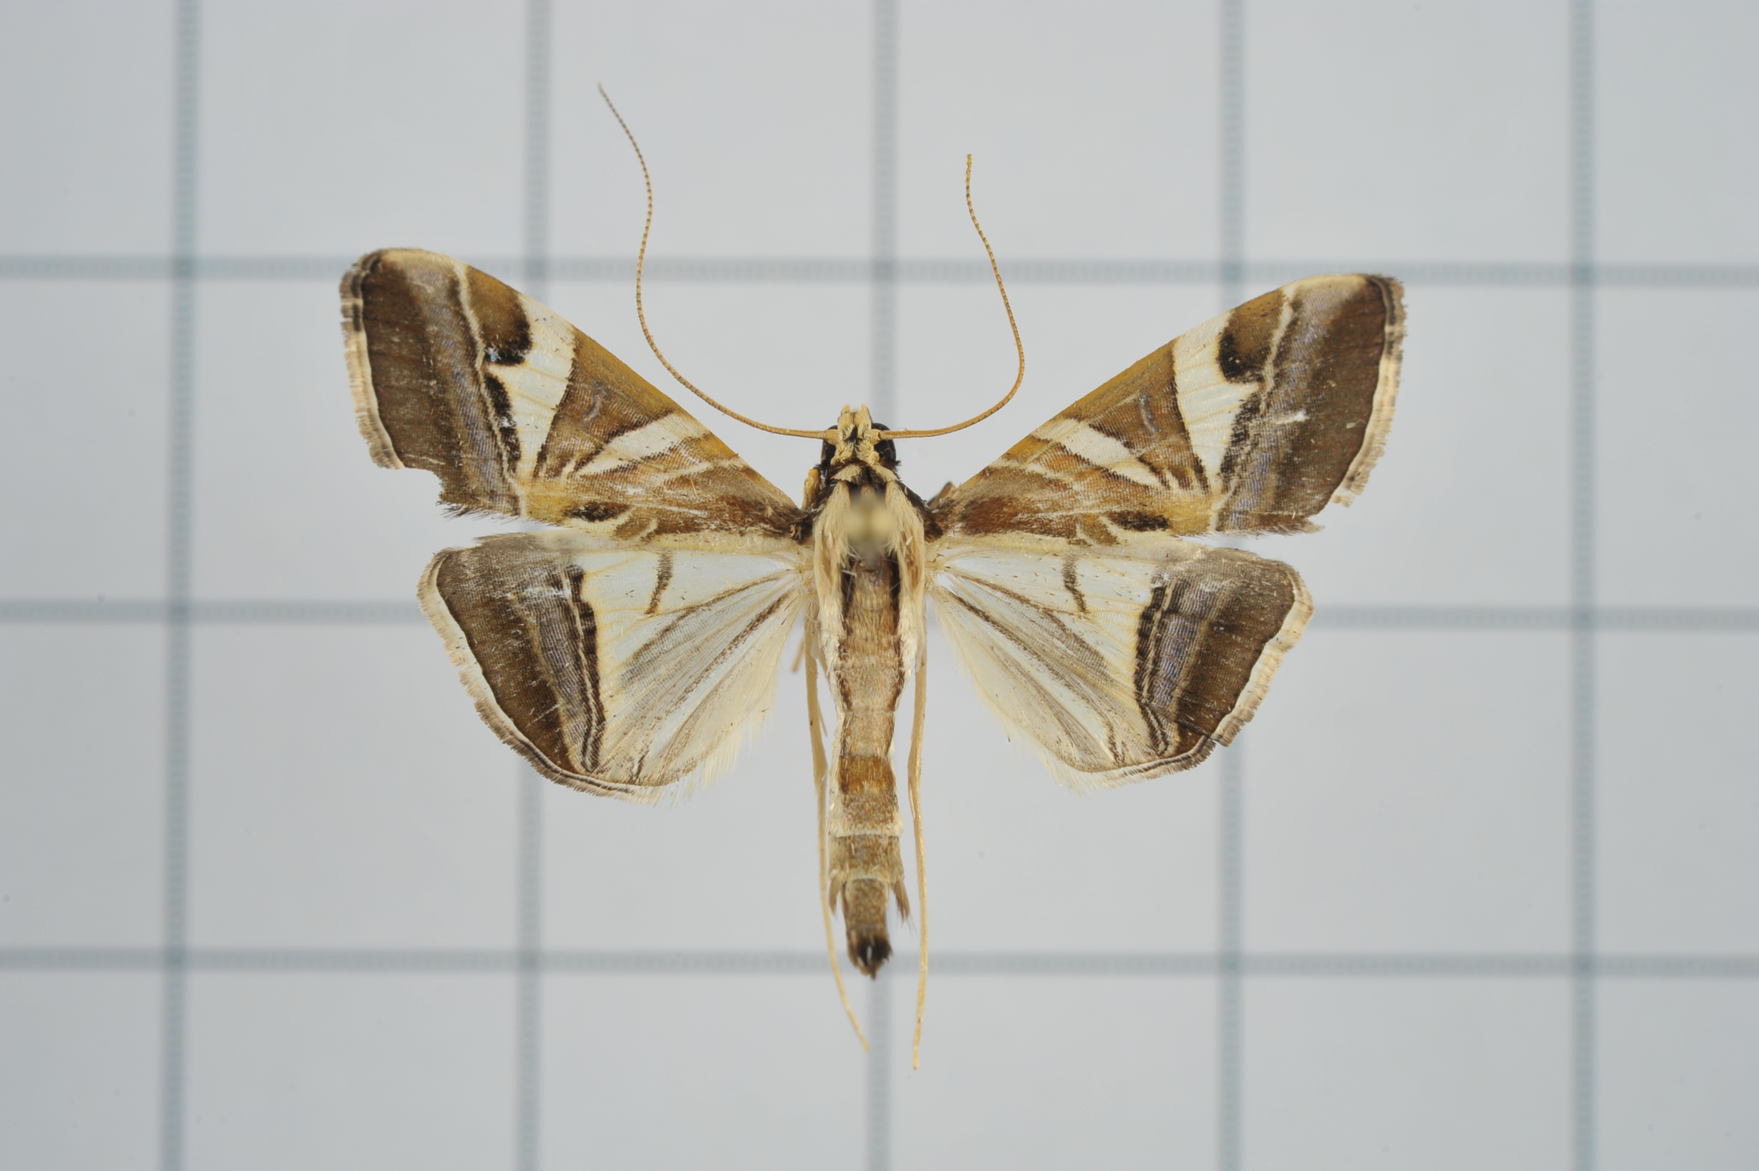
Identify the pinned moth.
Agrioglypta itysalis
